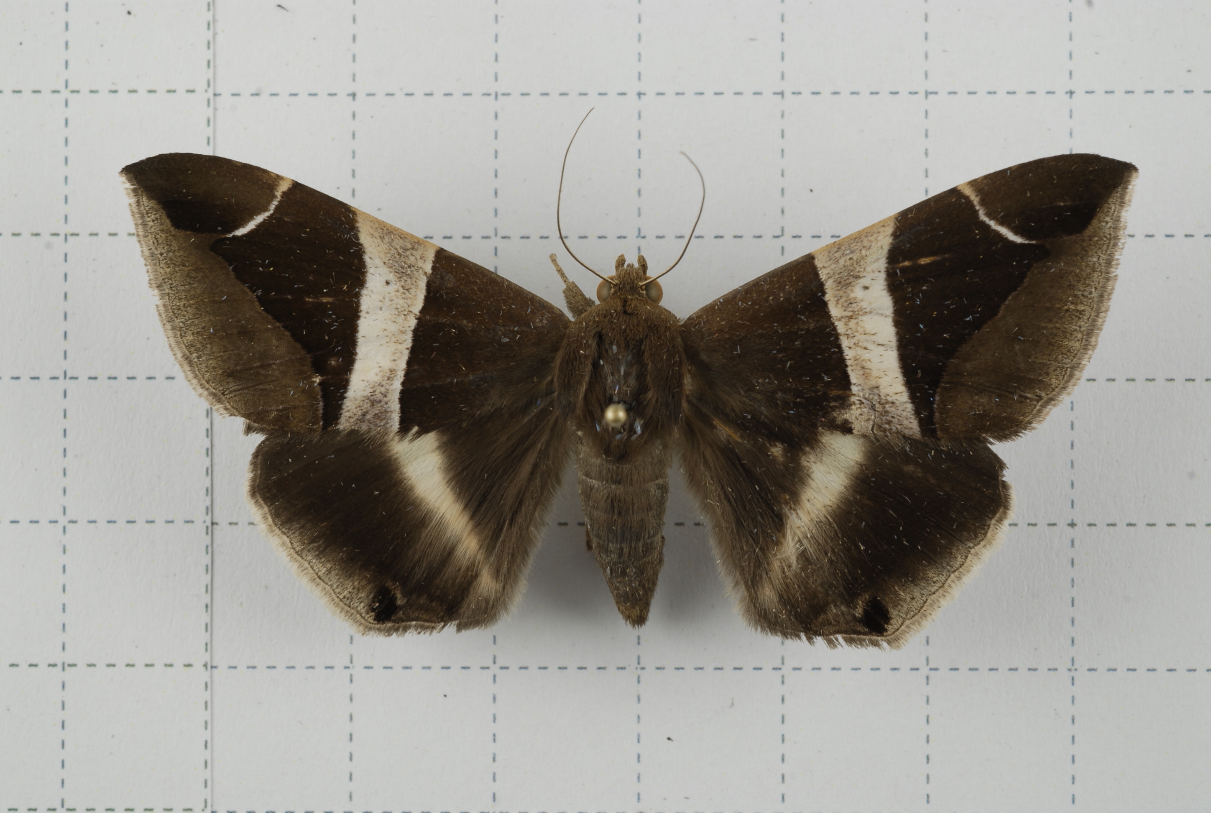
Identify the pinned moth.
Bastilla praetermissa
